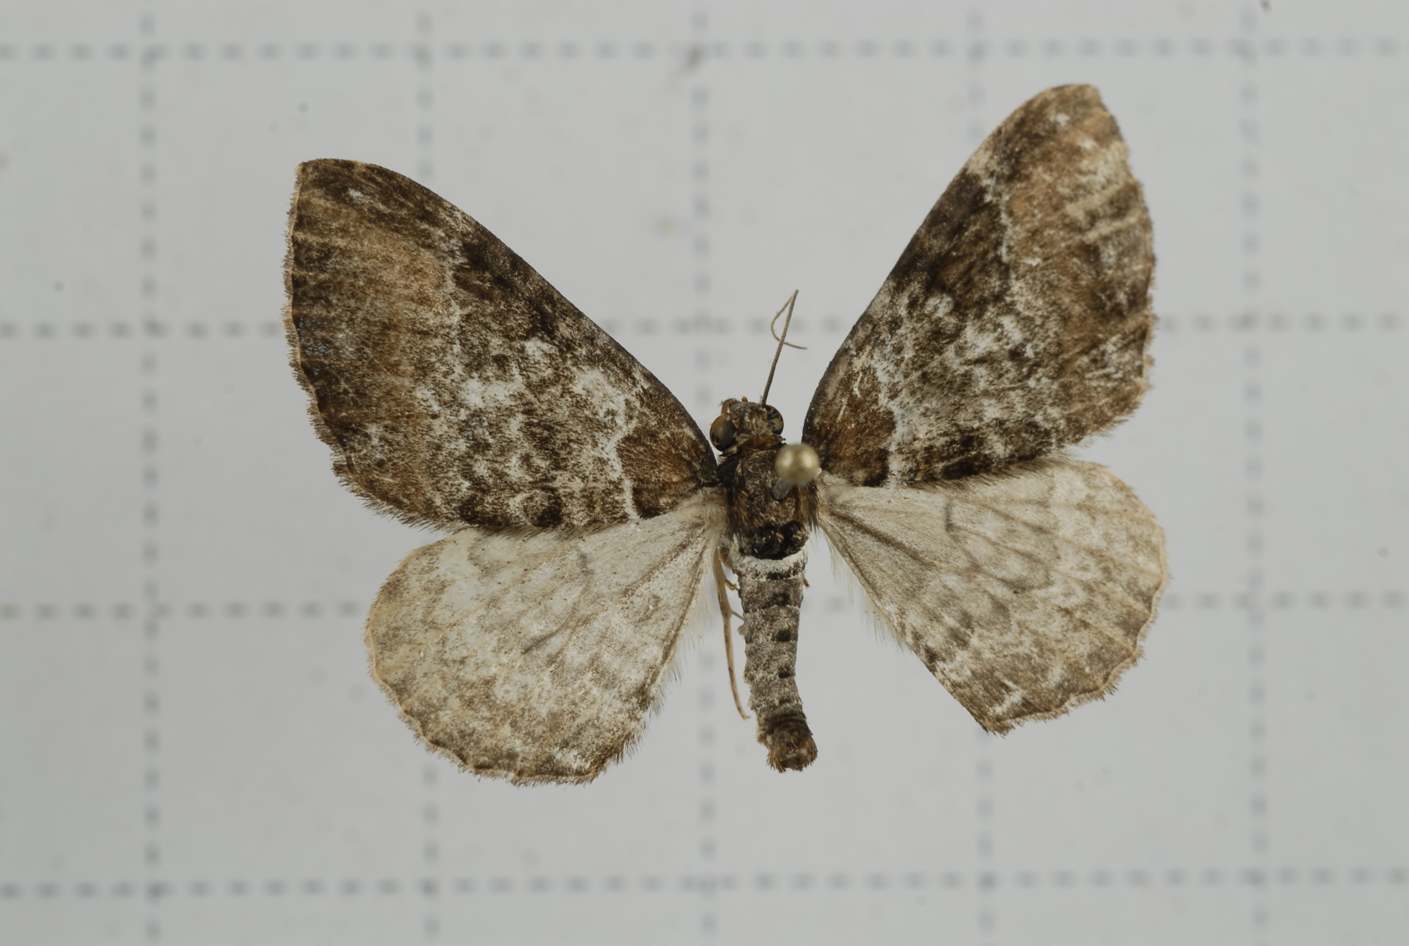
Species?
Melanthia catenaria mesozona
